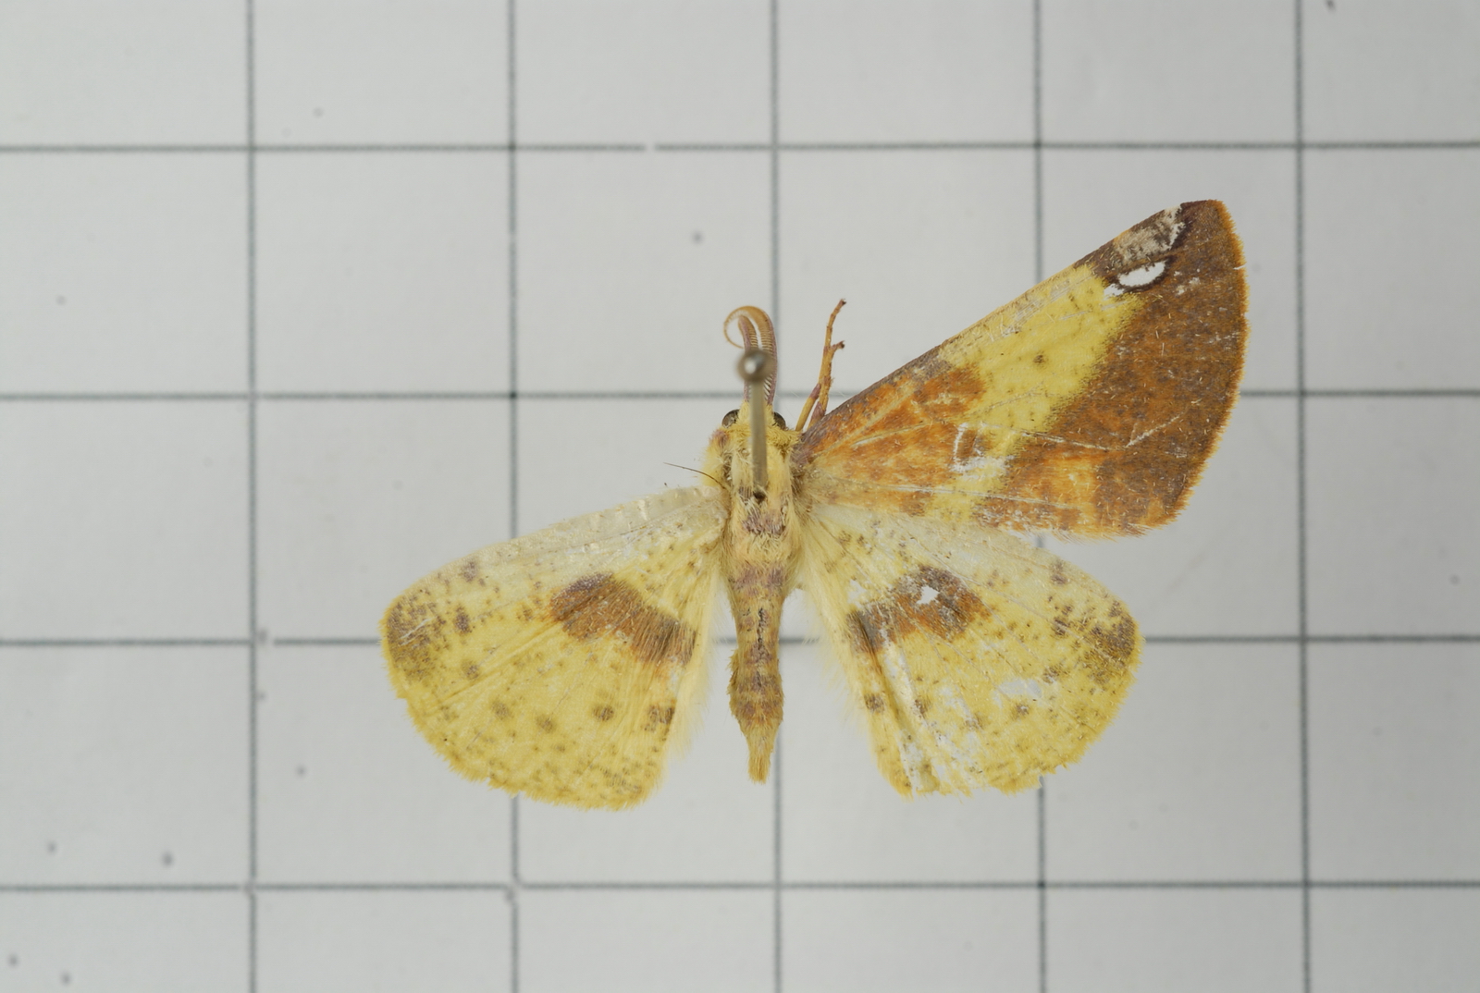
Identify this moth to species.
Pseudomiza aurata
